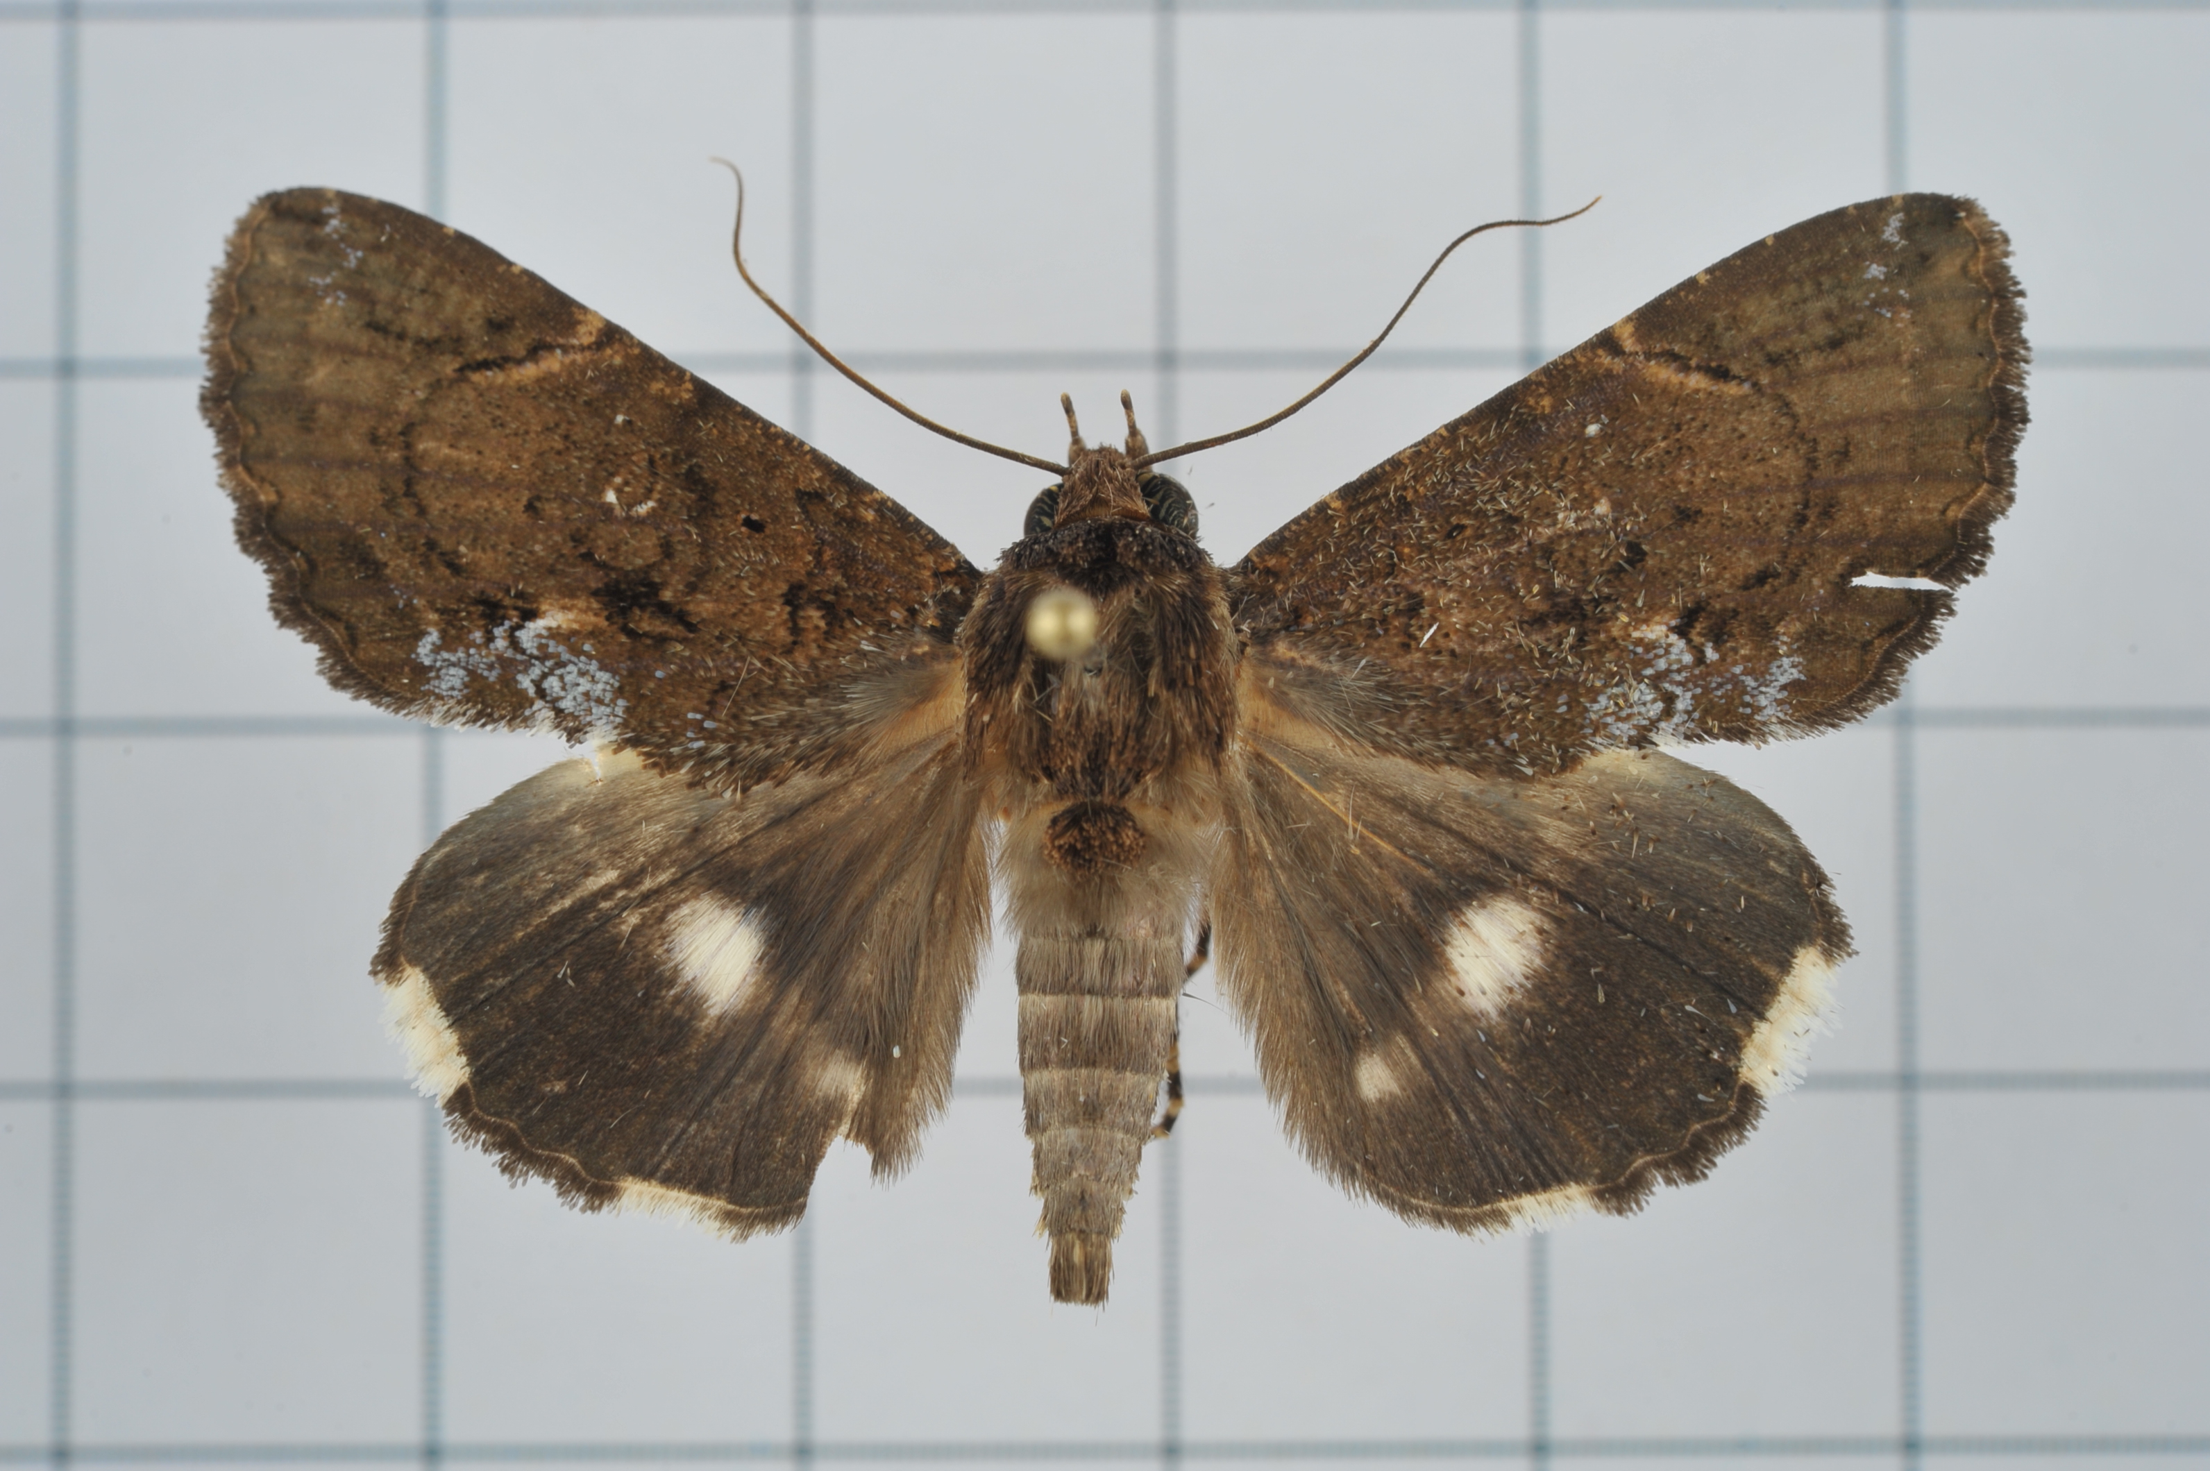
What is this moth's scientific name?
Ercheia cyllaria
